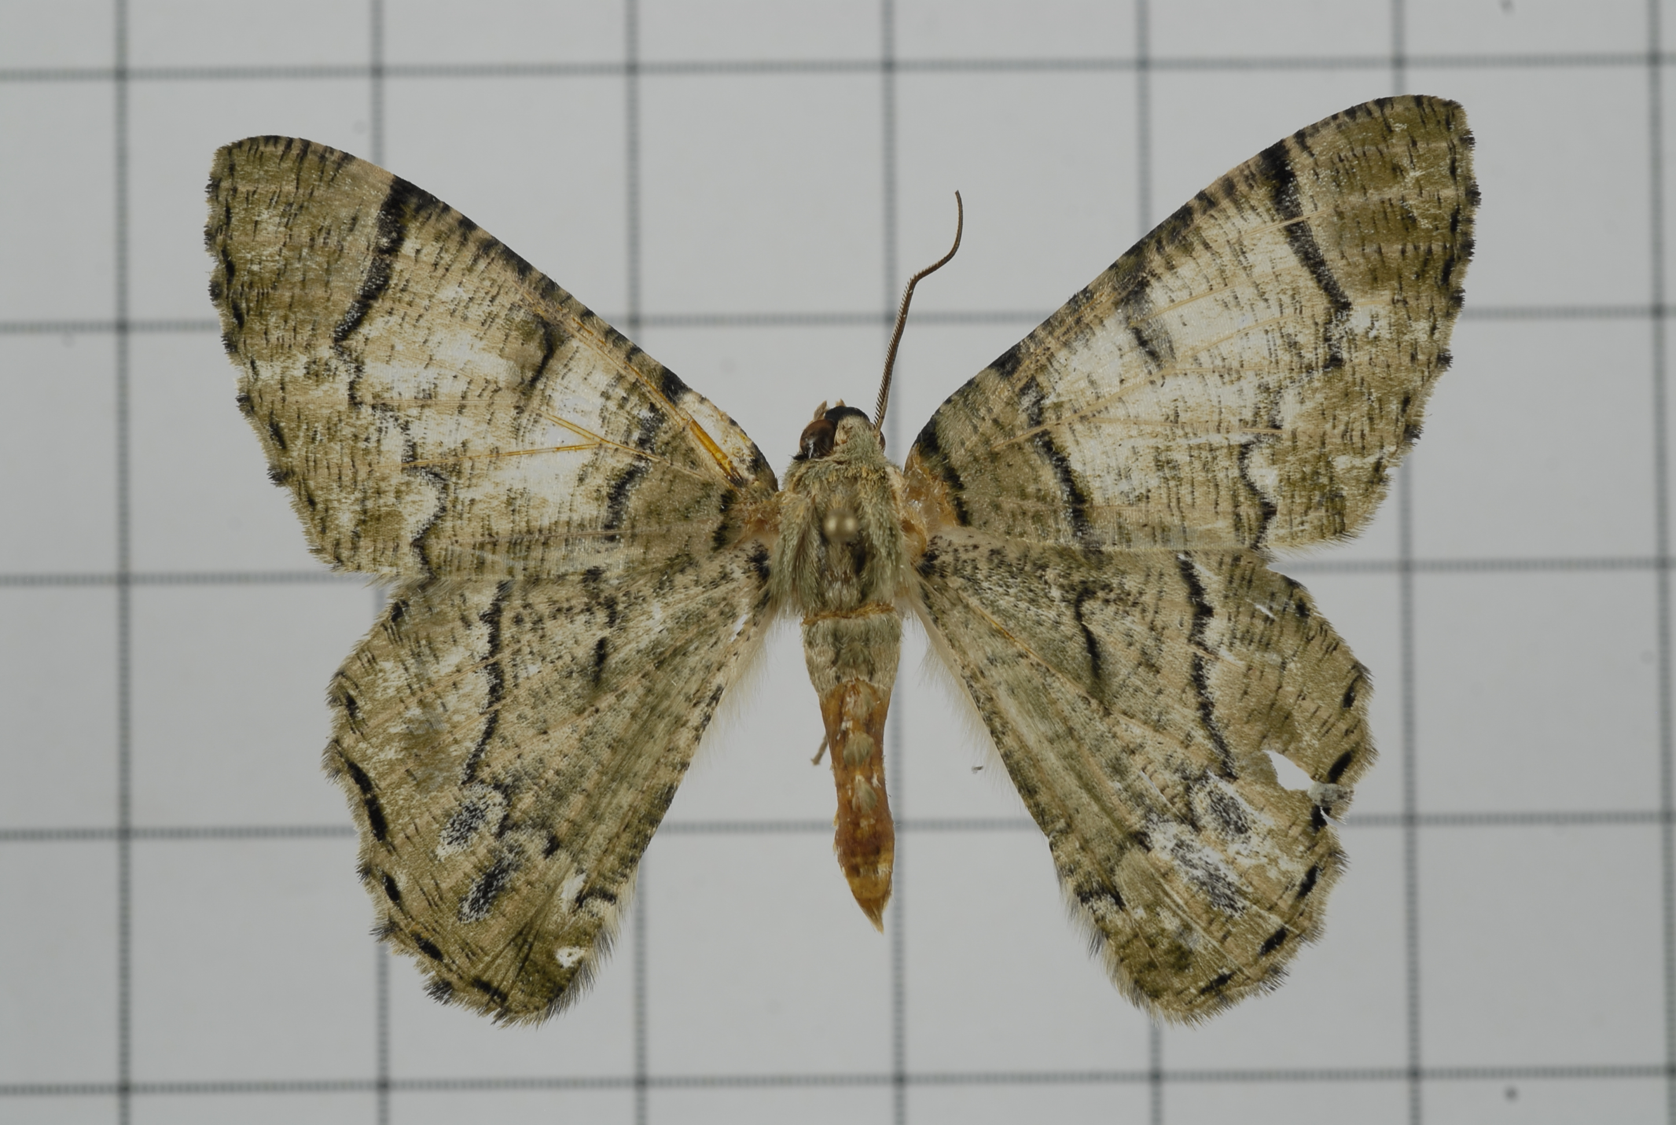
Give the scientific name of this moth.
Lophophelma iterans onerosus
